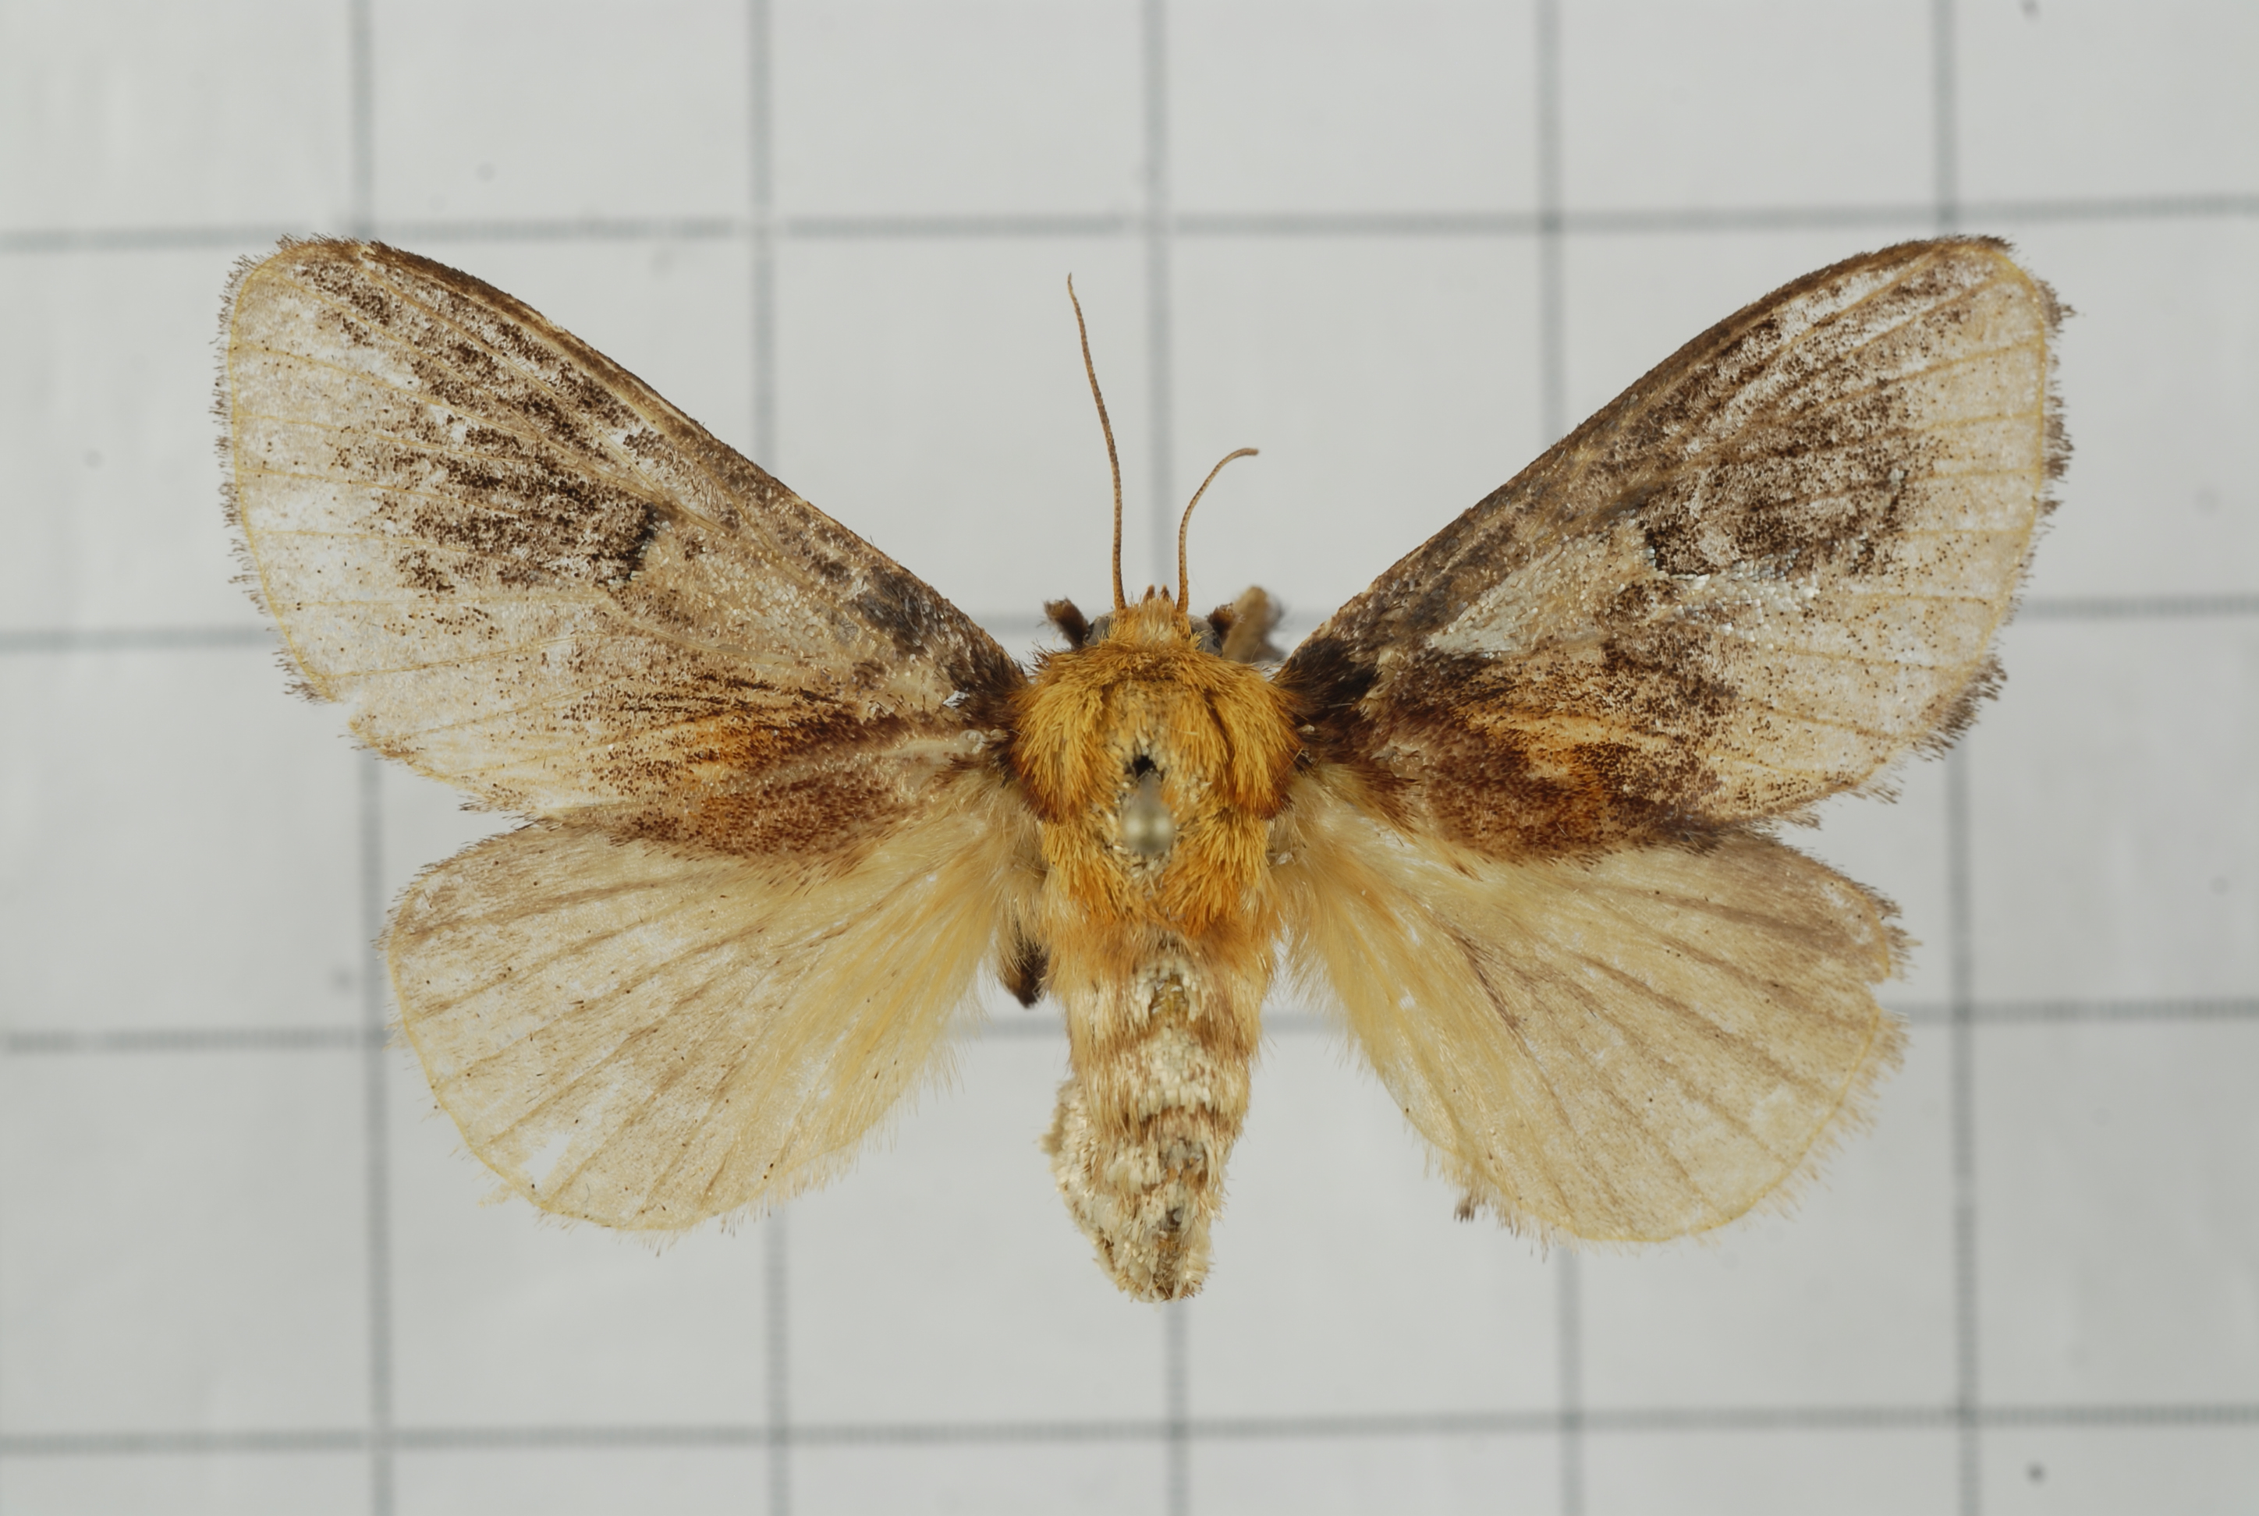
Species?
Narosoideus flavidorsalis
